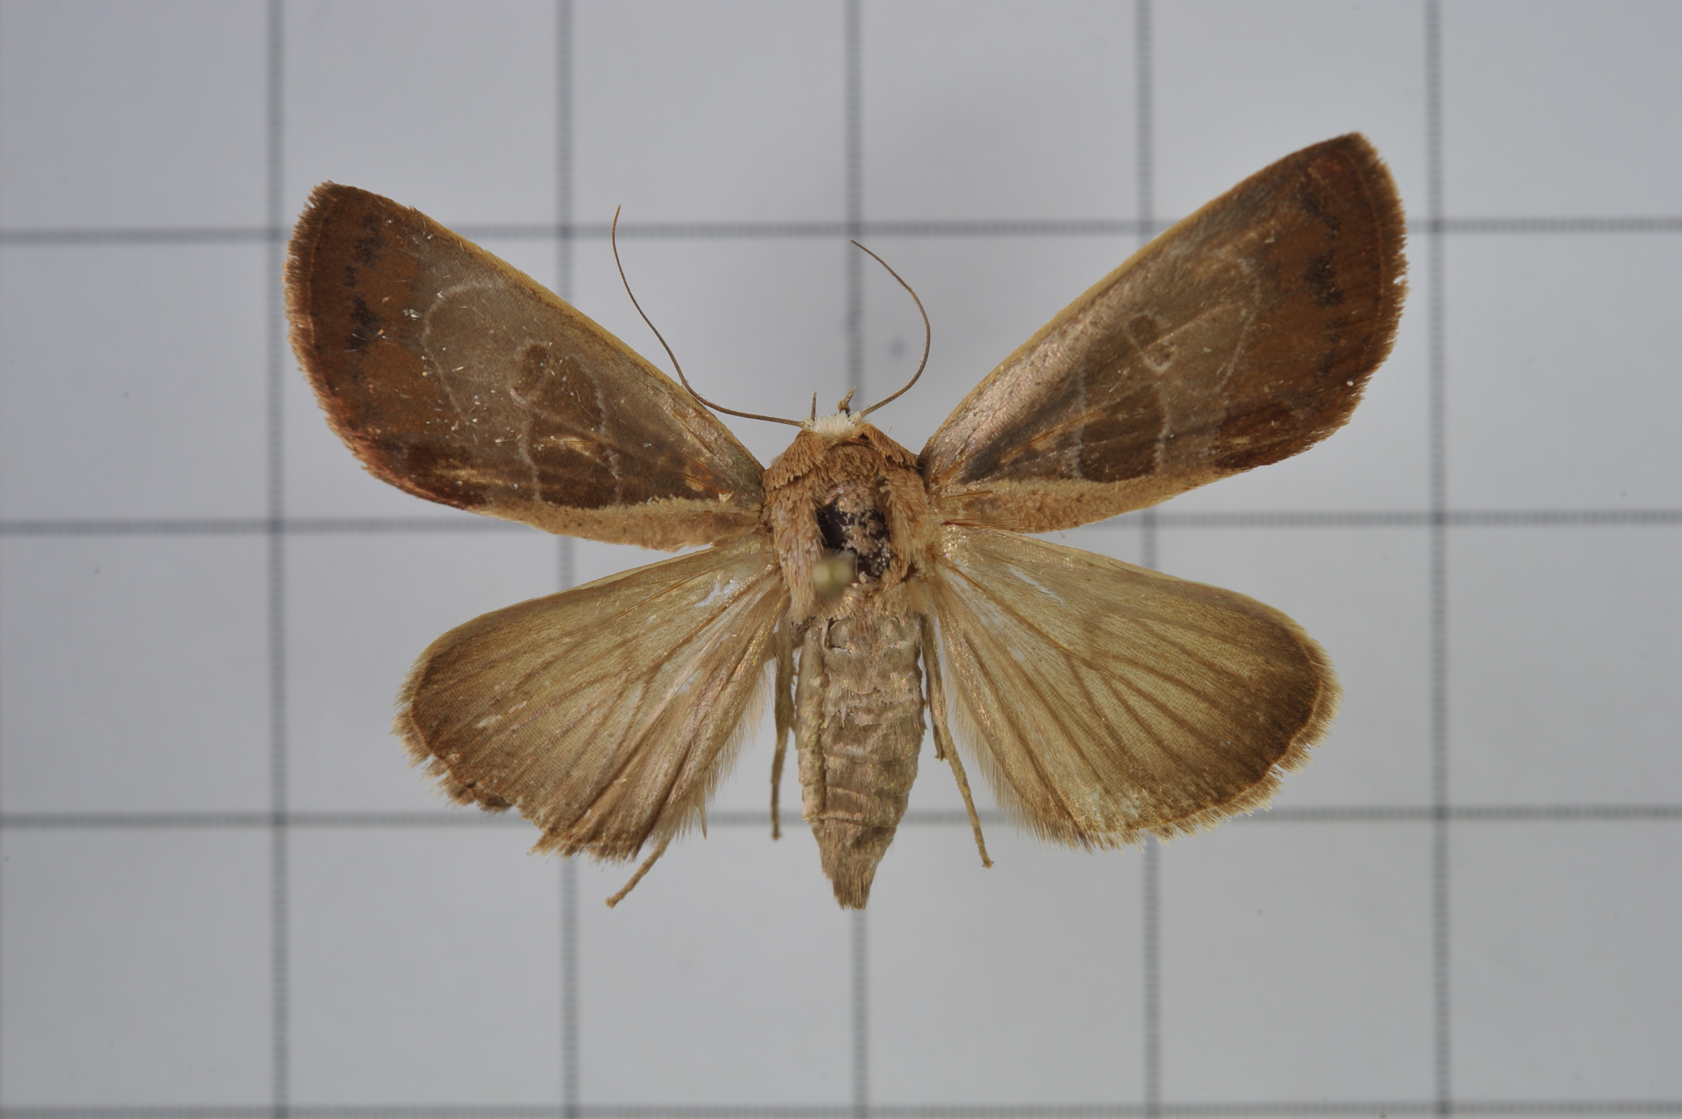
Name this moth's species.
Westermannia elliptica elliptica
